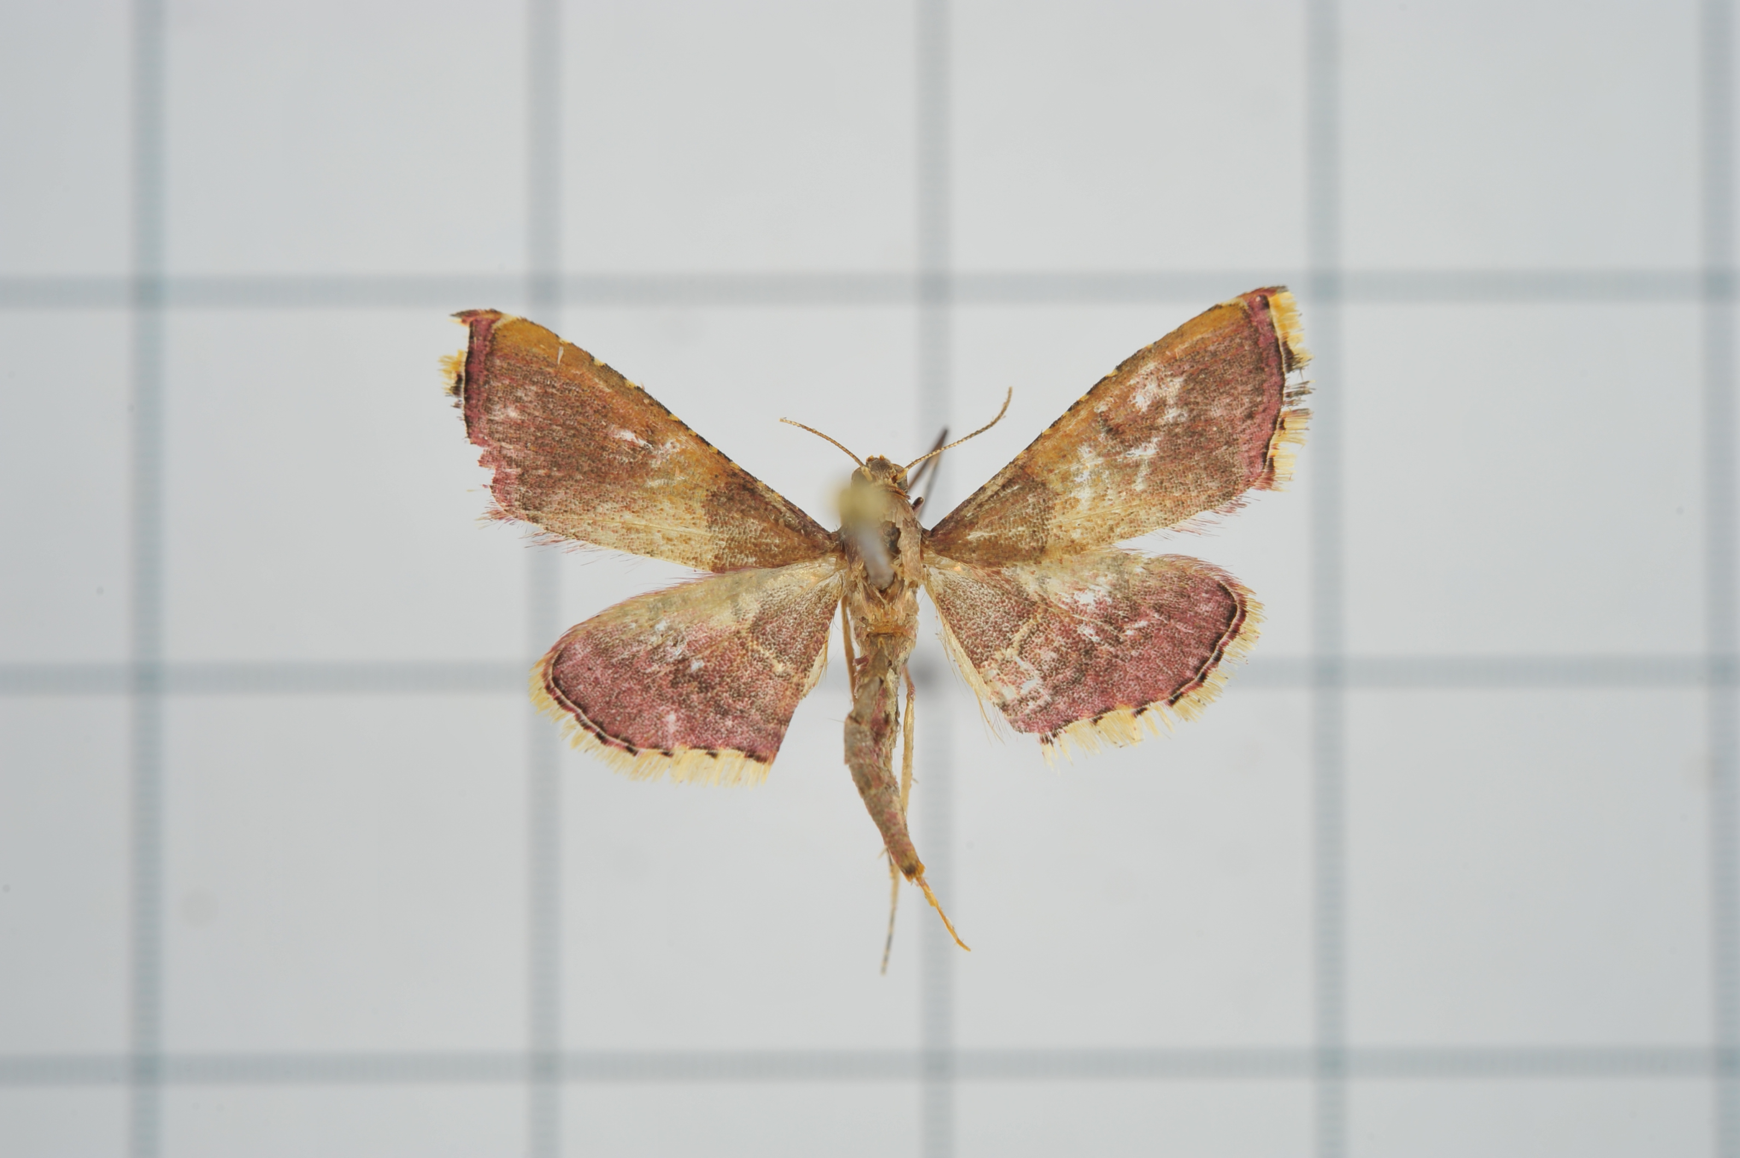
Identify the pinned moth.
Endotricha olivacealis
